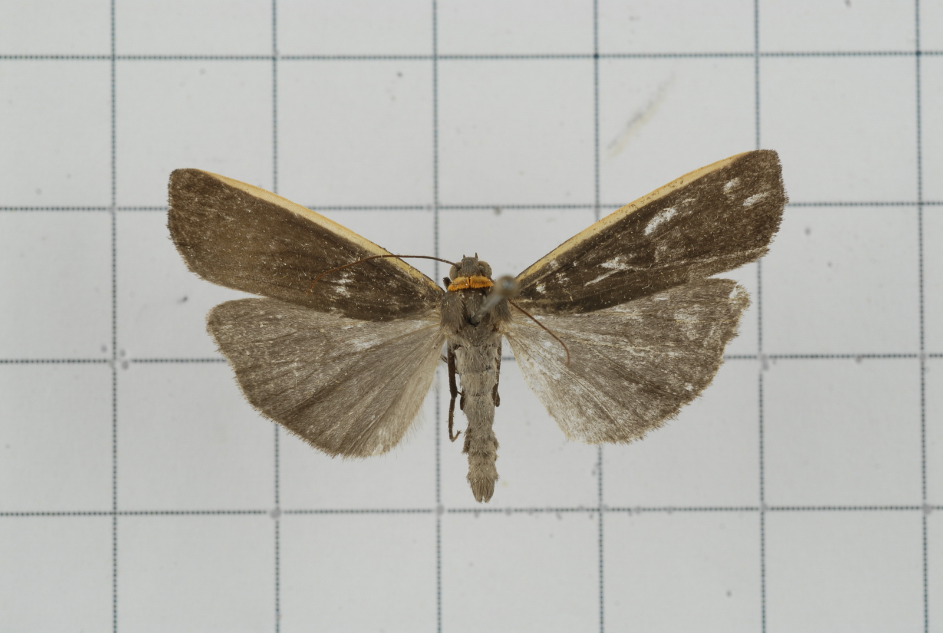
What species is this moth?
Ghoria bani
